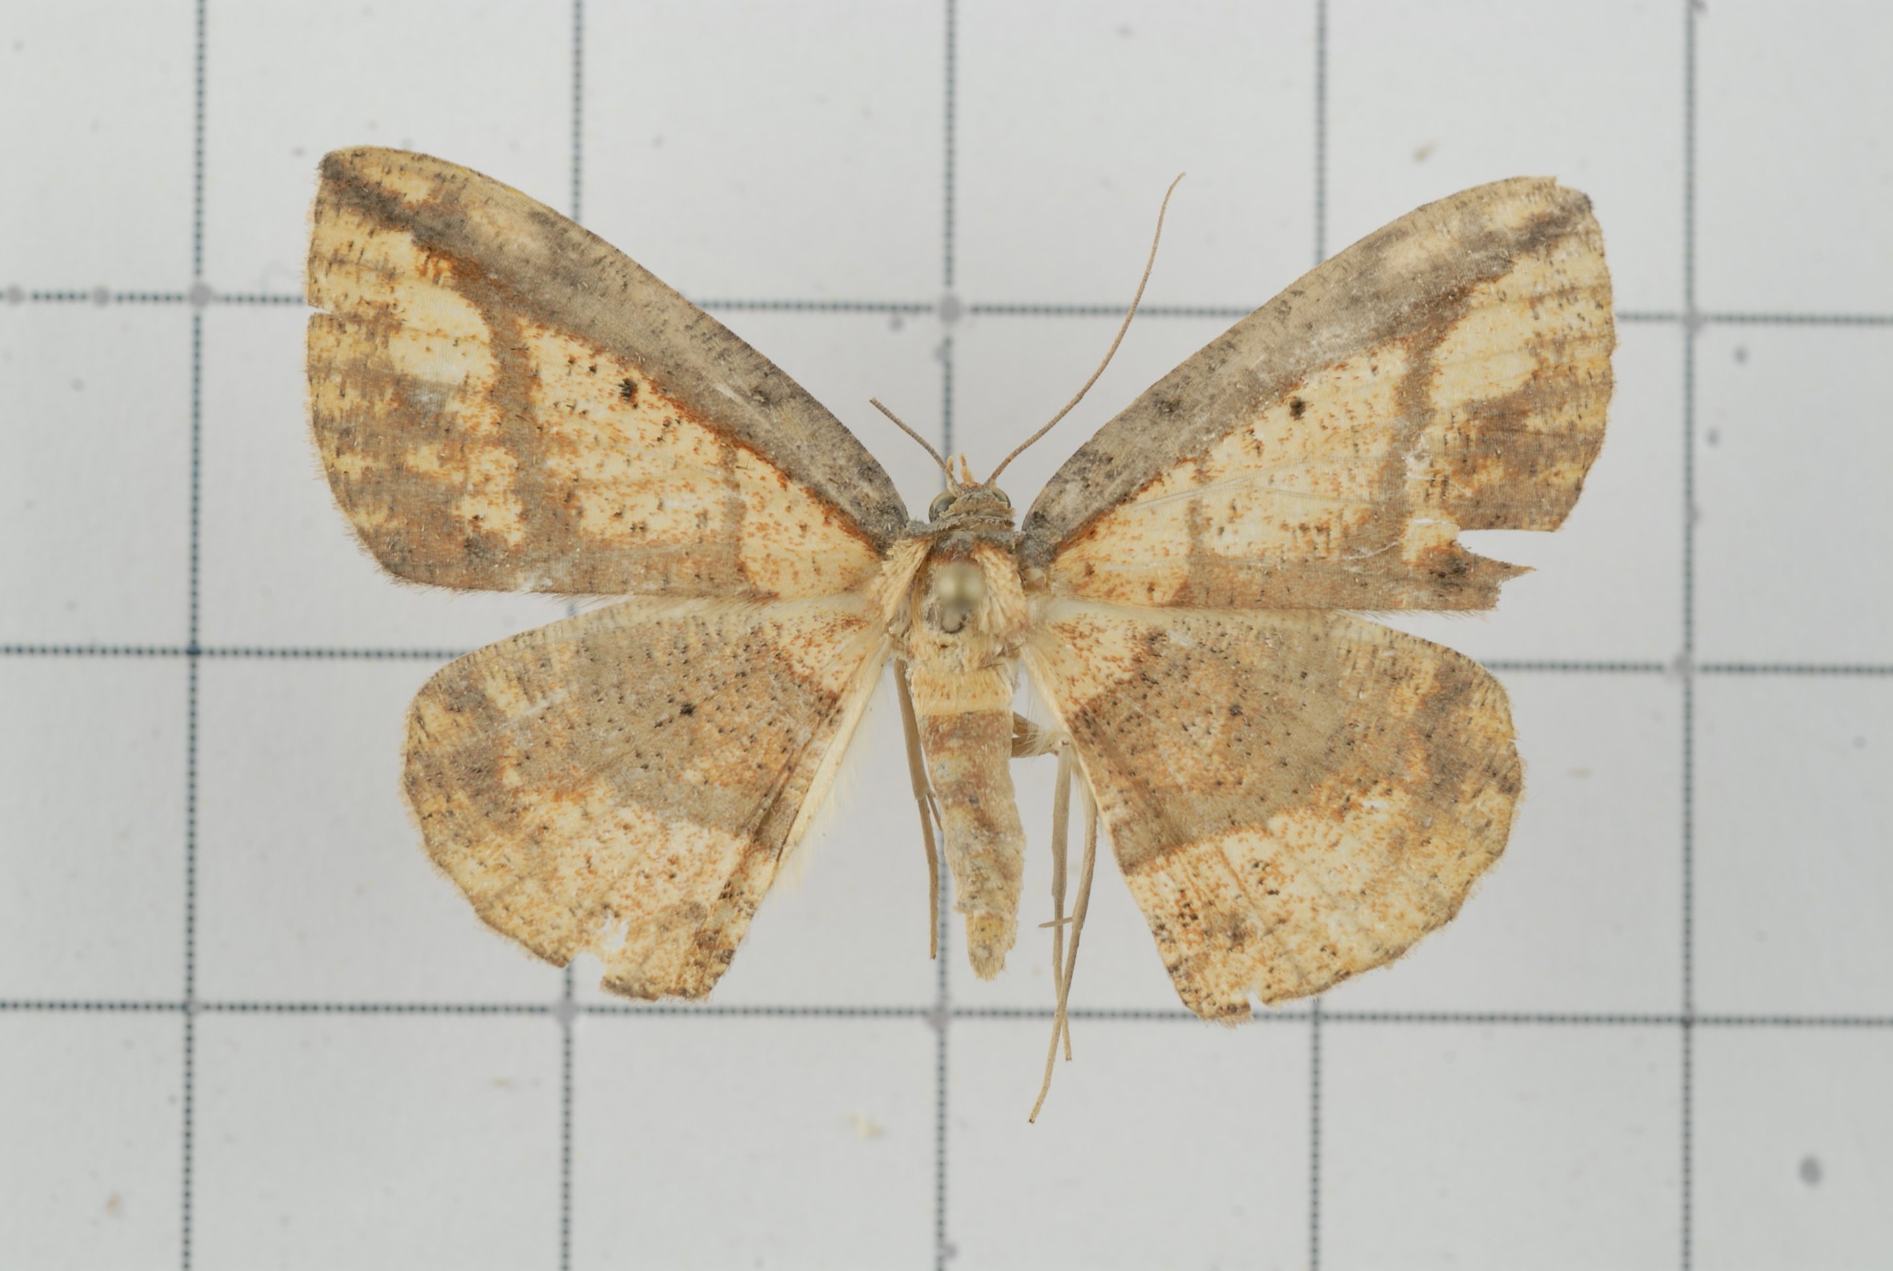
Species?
Platycerota vitticostata
